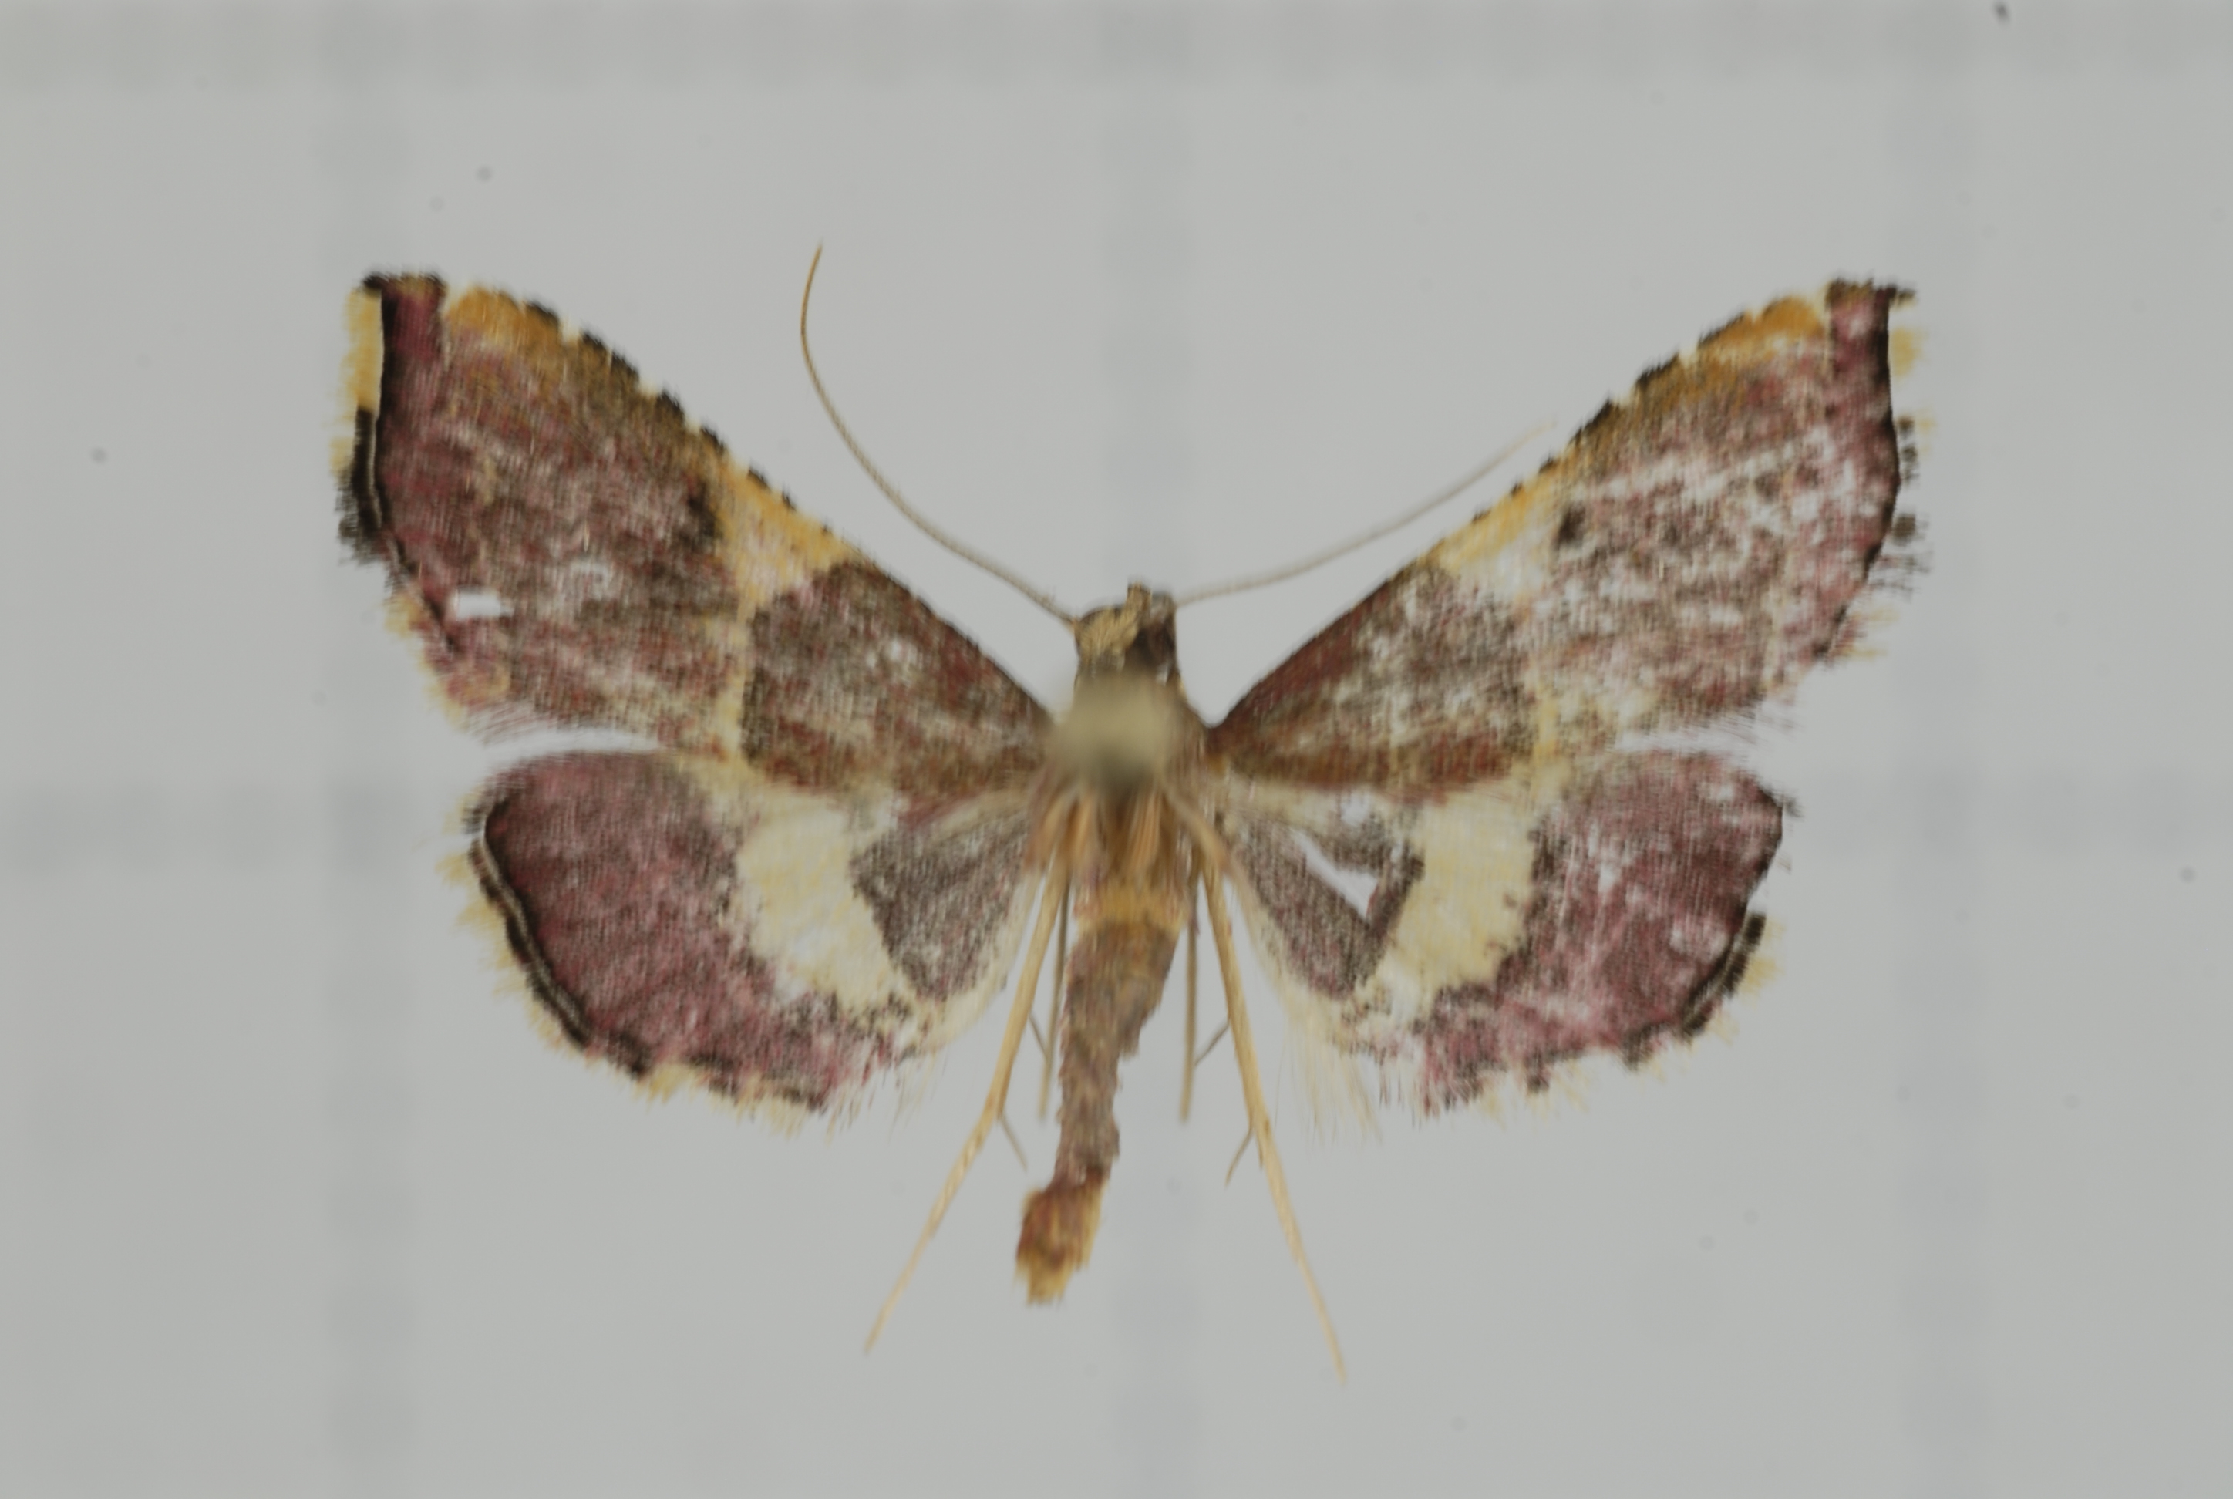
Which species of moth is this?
Endotricha metacuralis
